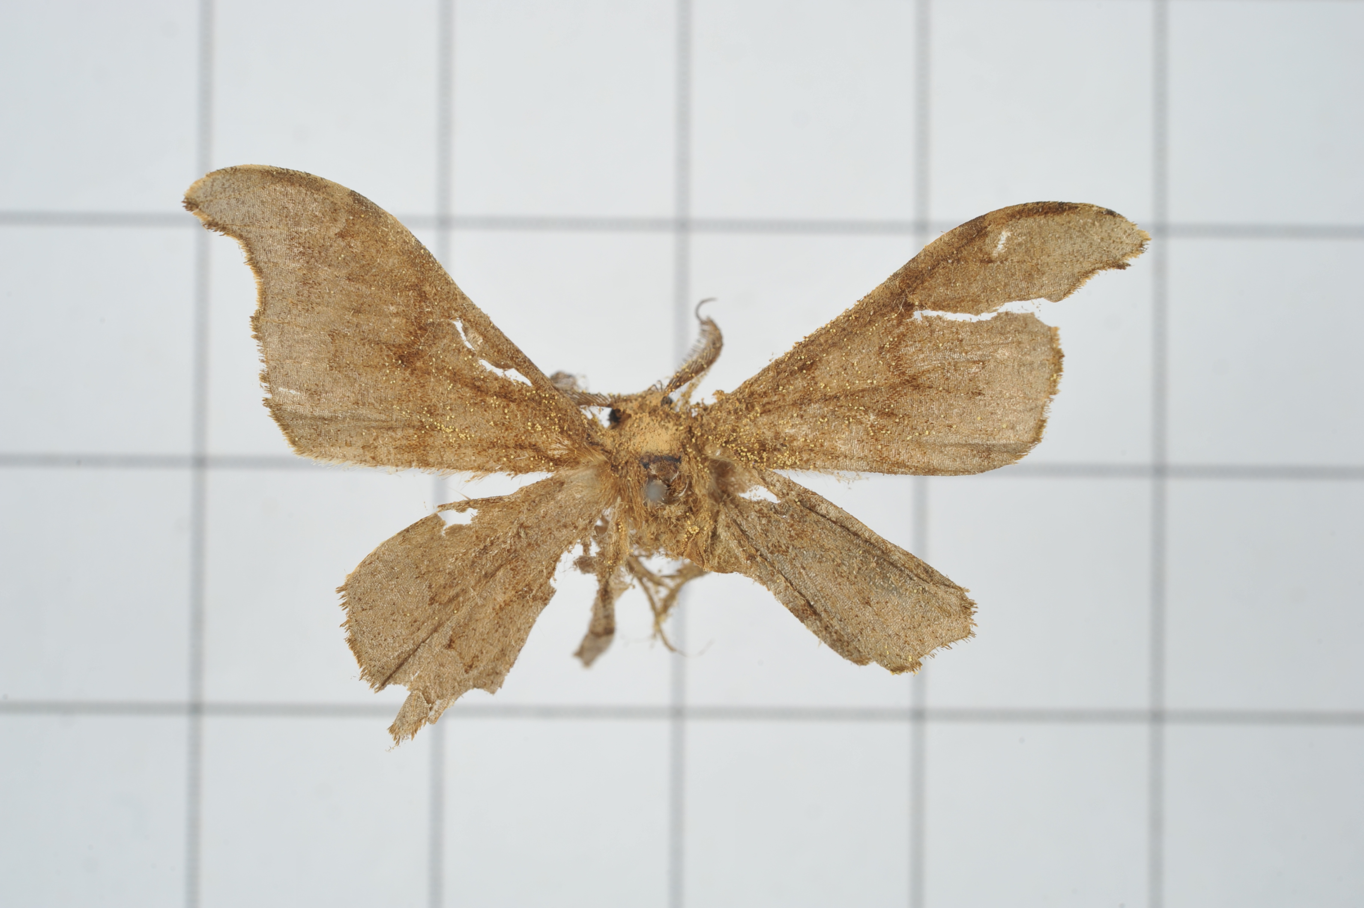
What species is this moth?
Hyposidra talaca talaca
